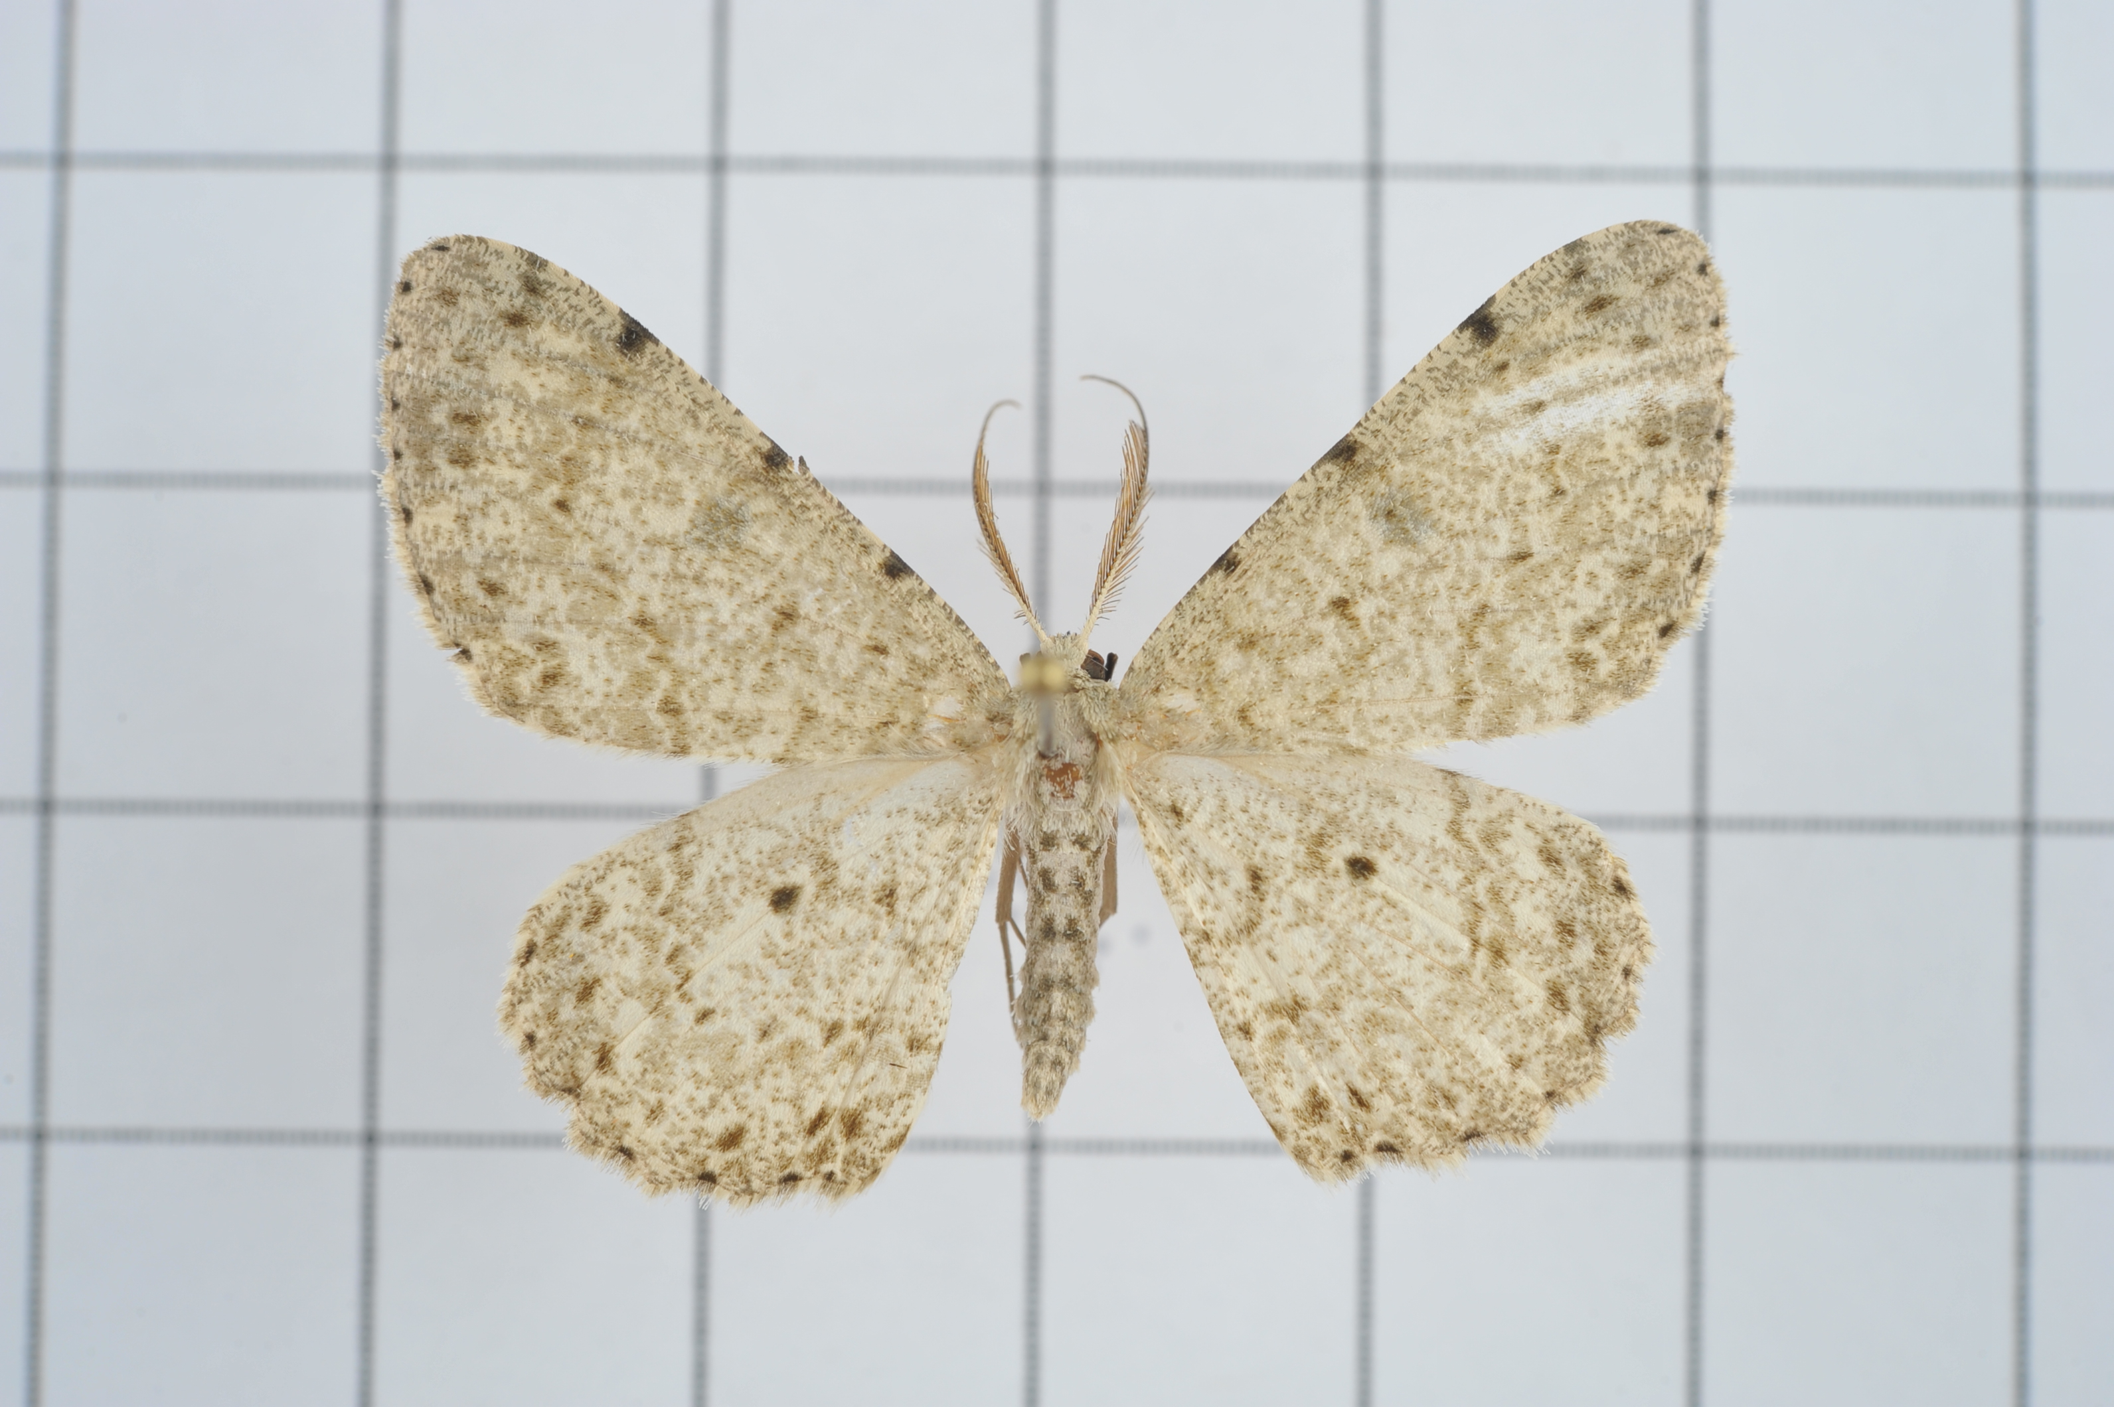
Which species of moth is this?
Catoria sublavaria
